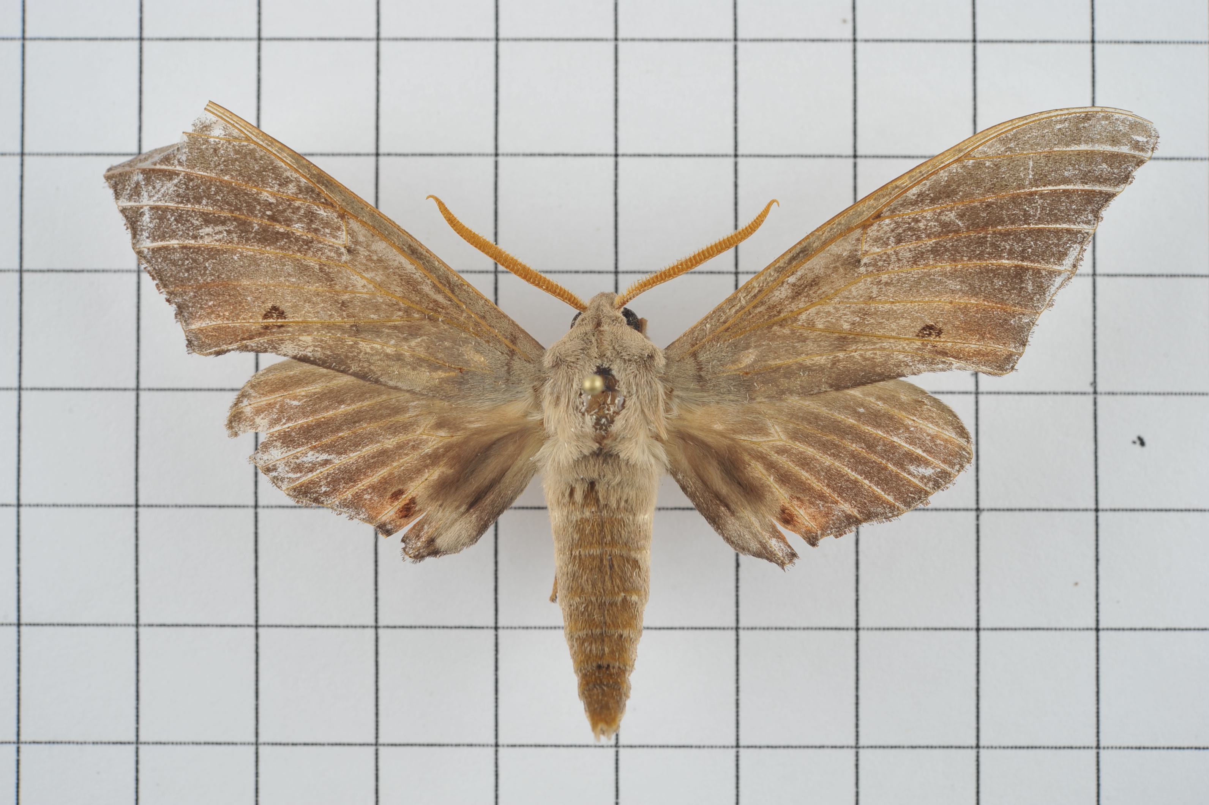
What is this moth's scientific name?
Marumba cristata bukaiana
